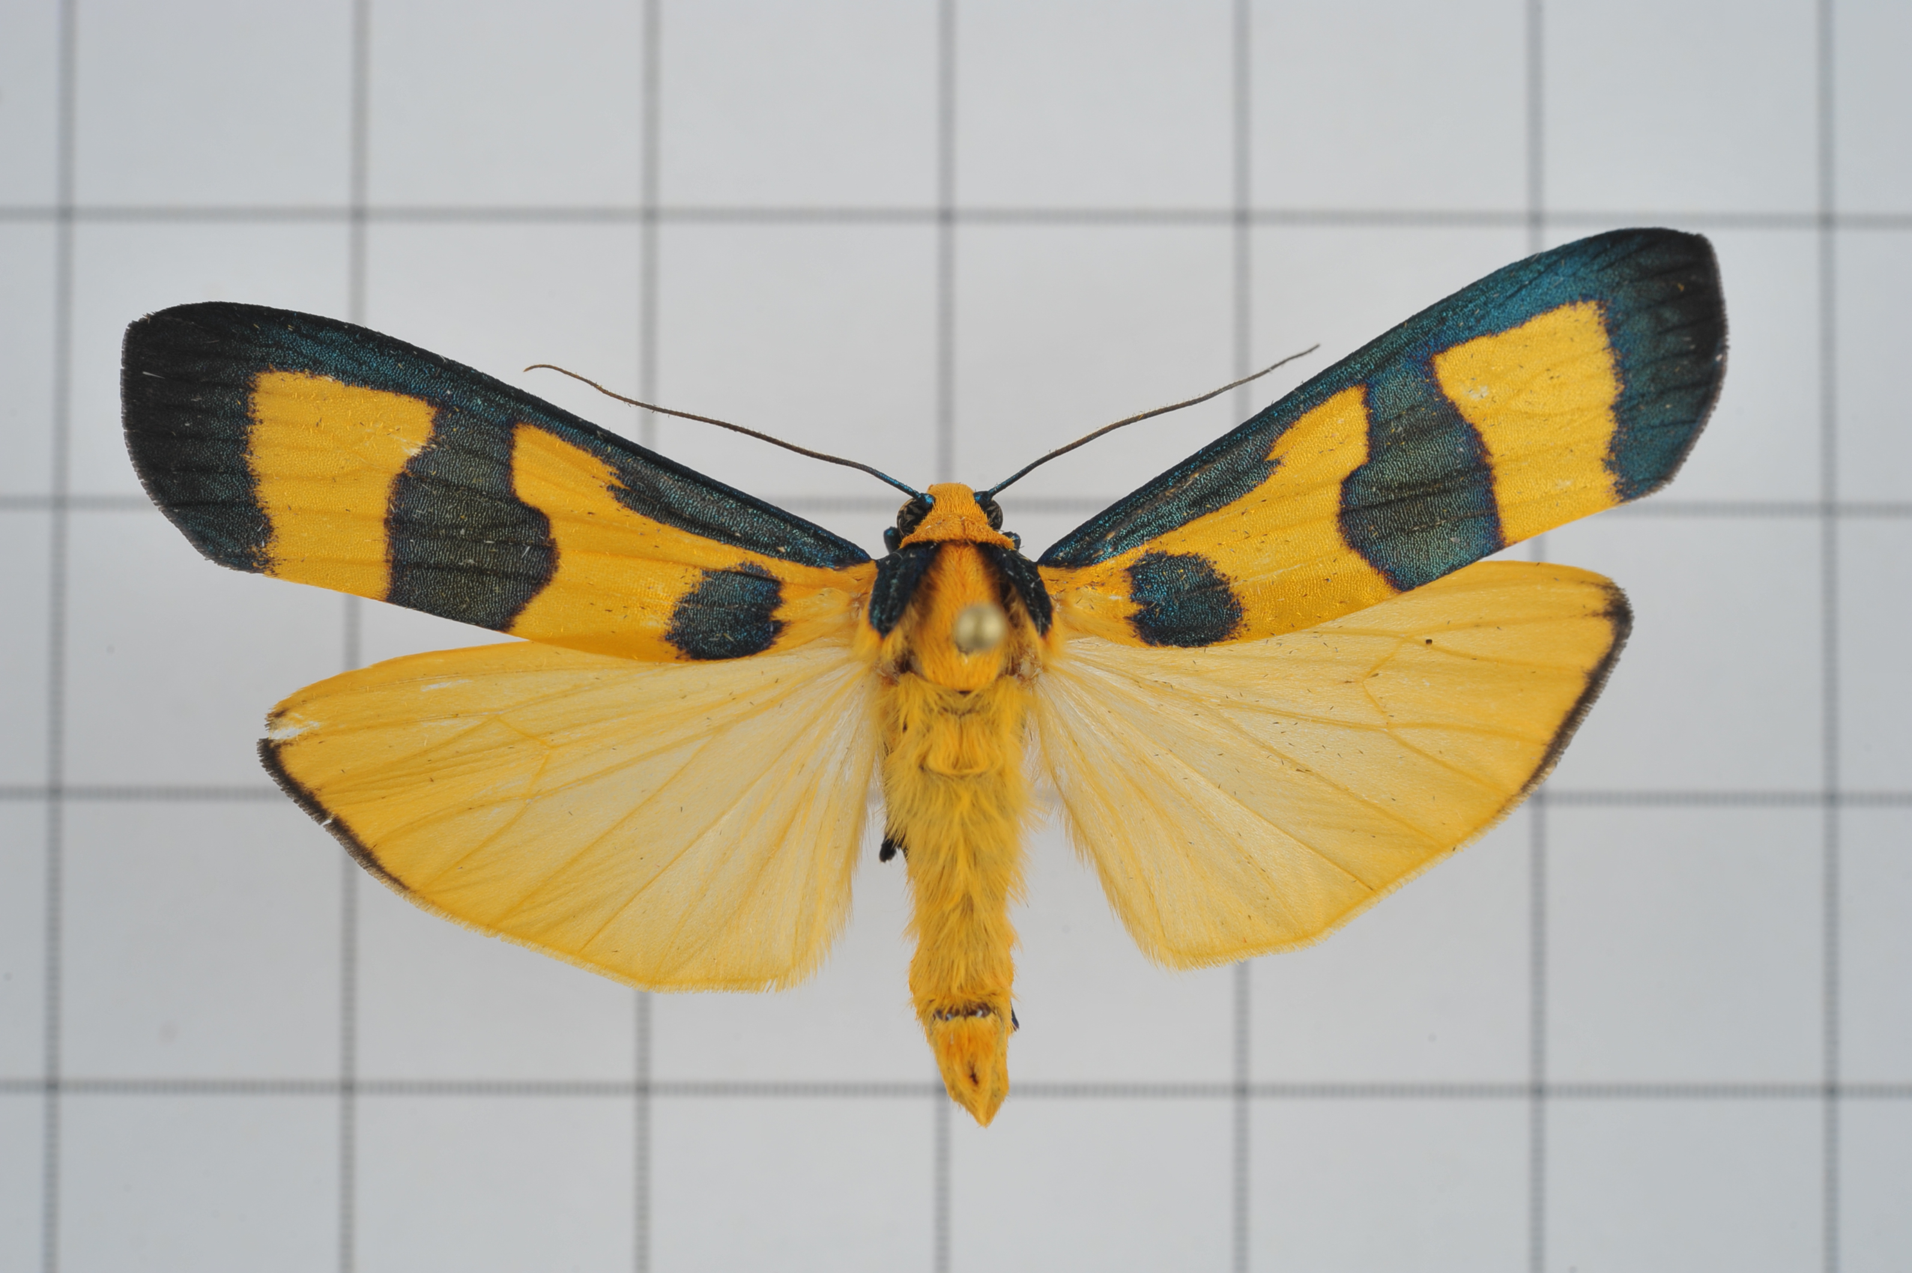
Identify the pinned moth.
Chrysaeglia magnifica
